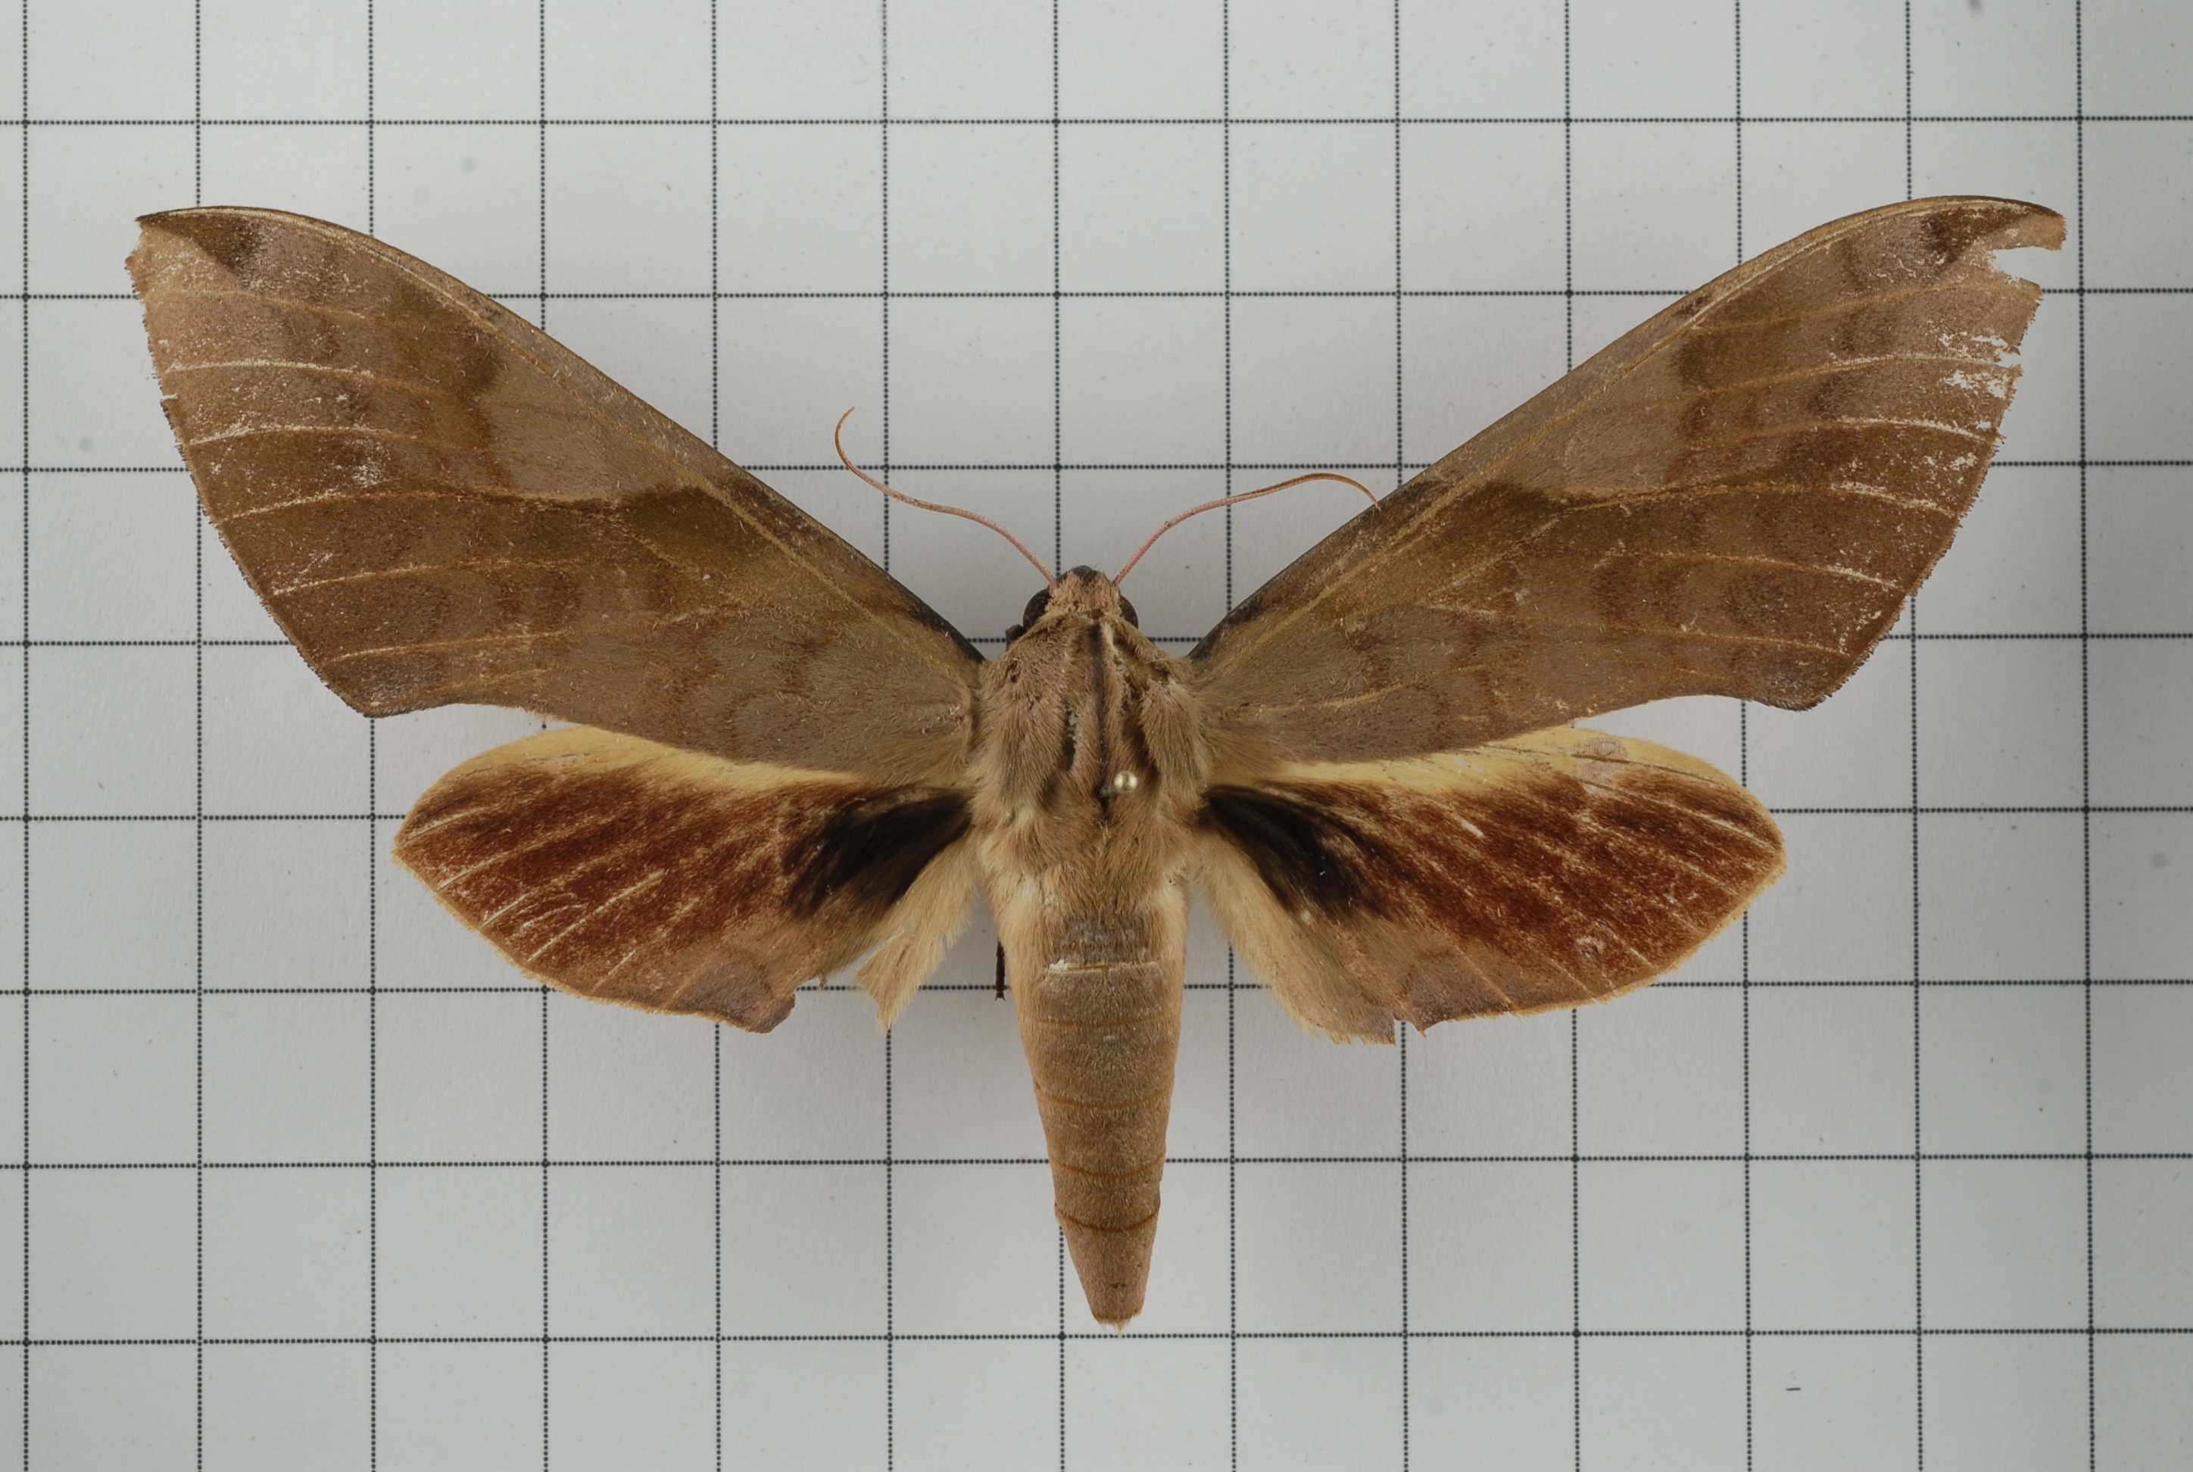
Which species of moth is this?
Clanis bilineata formosana
